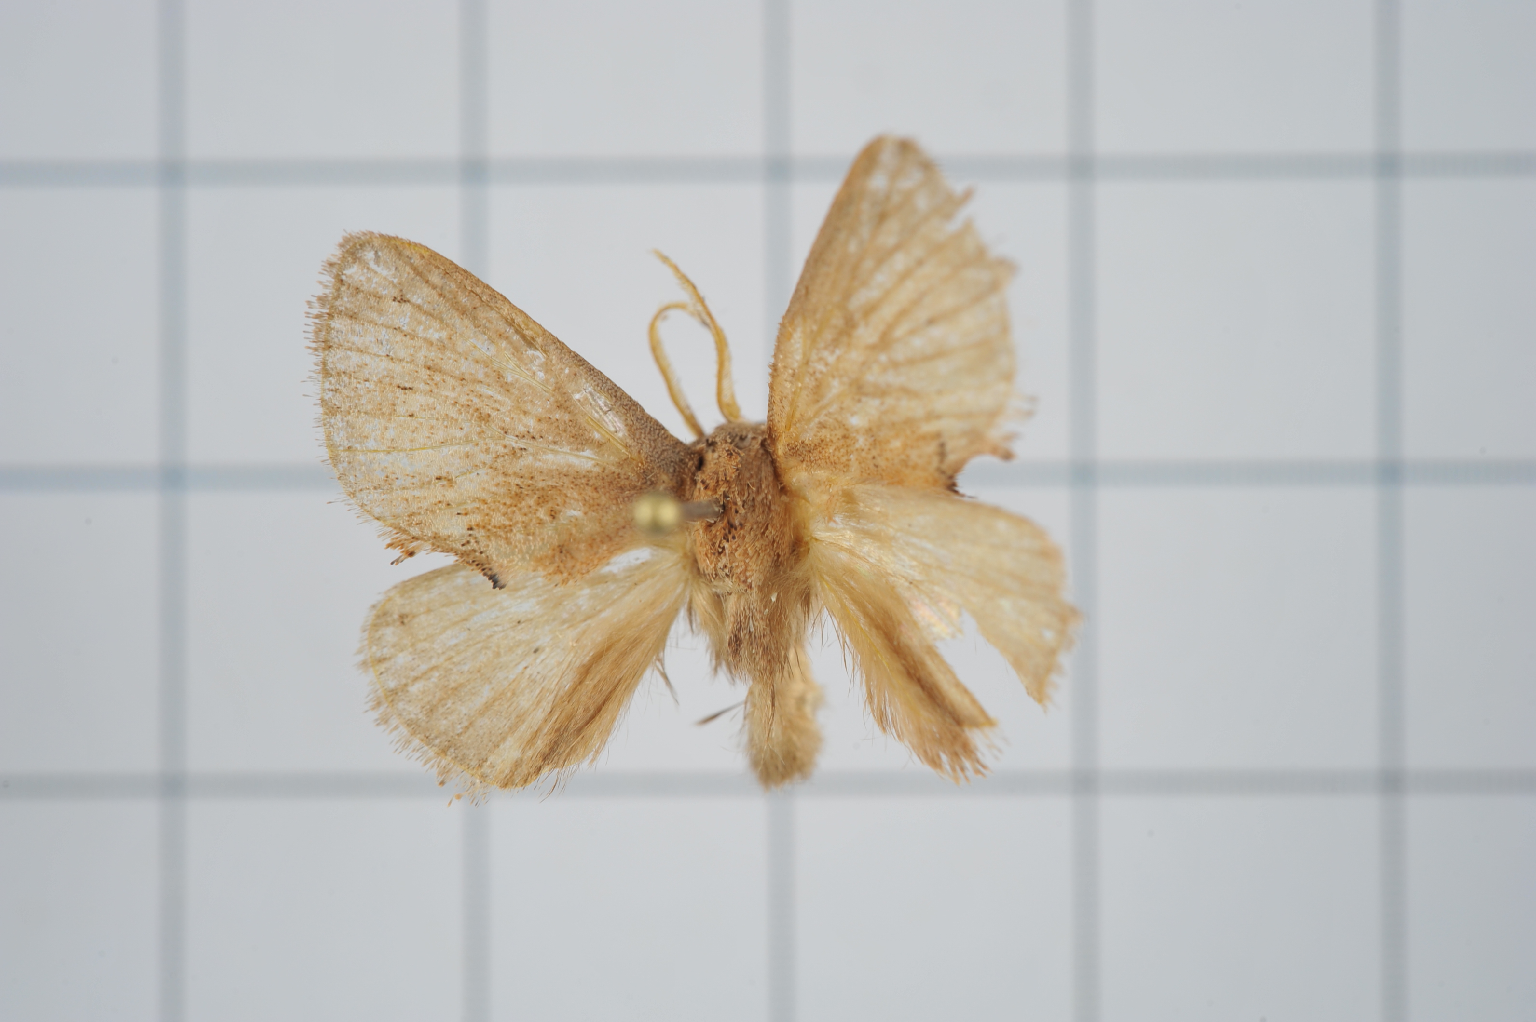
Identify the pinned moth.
Rhamnosa uniformis
